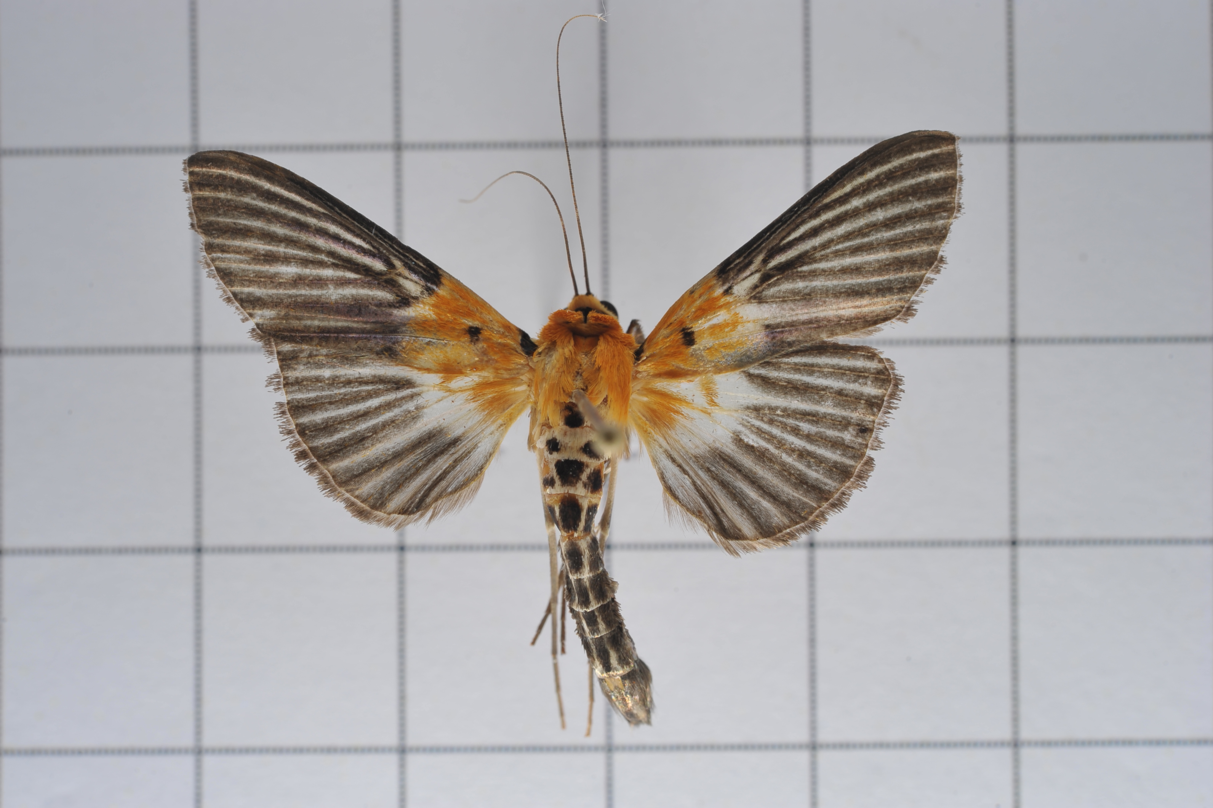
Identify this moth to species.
Nevrina procopia
